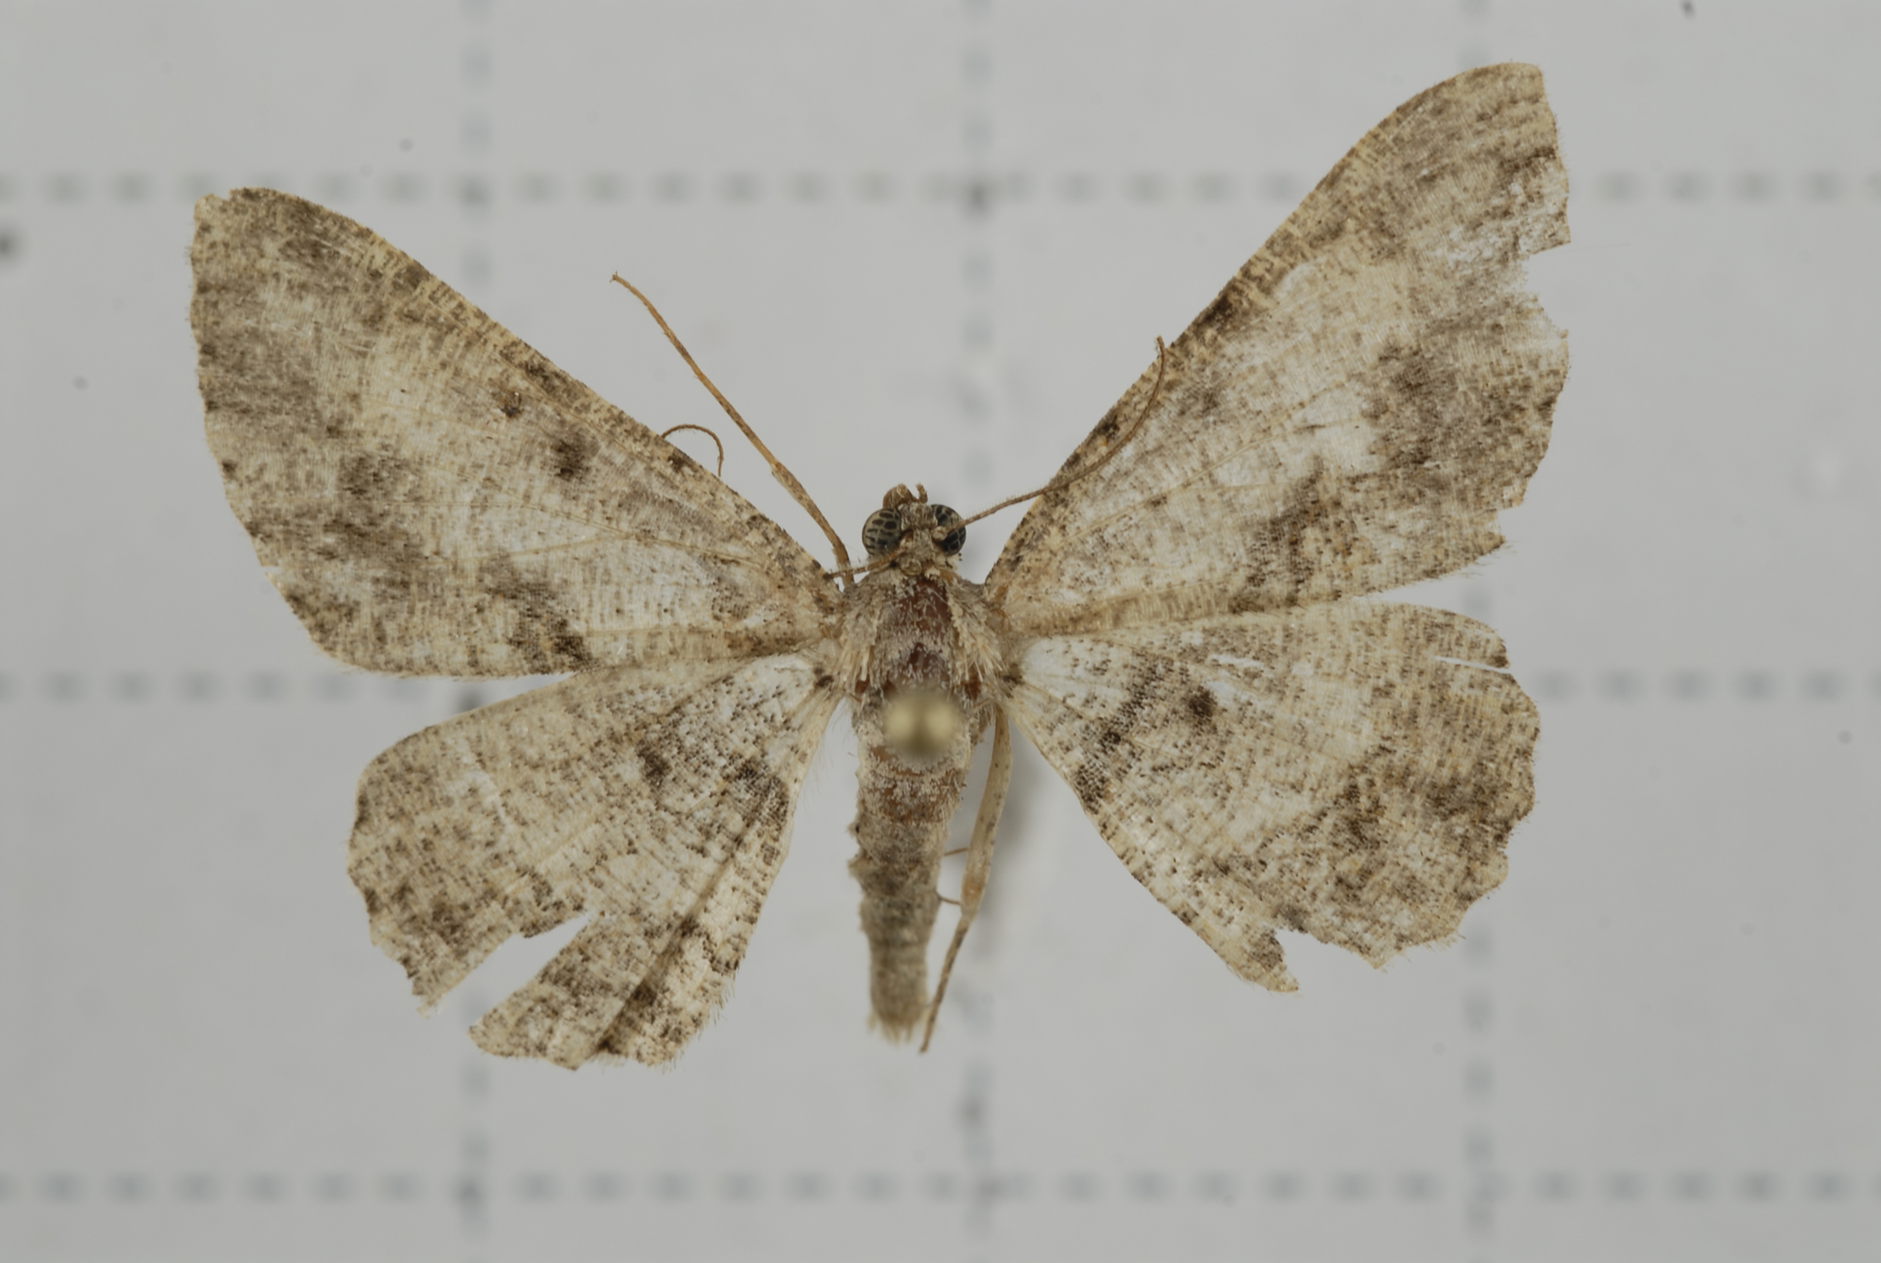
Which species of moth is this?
Psilalcis breta rantaizana
